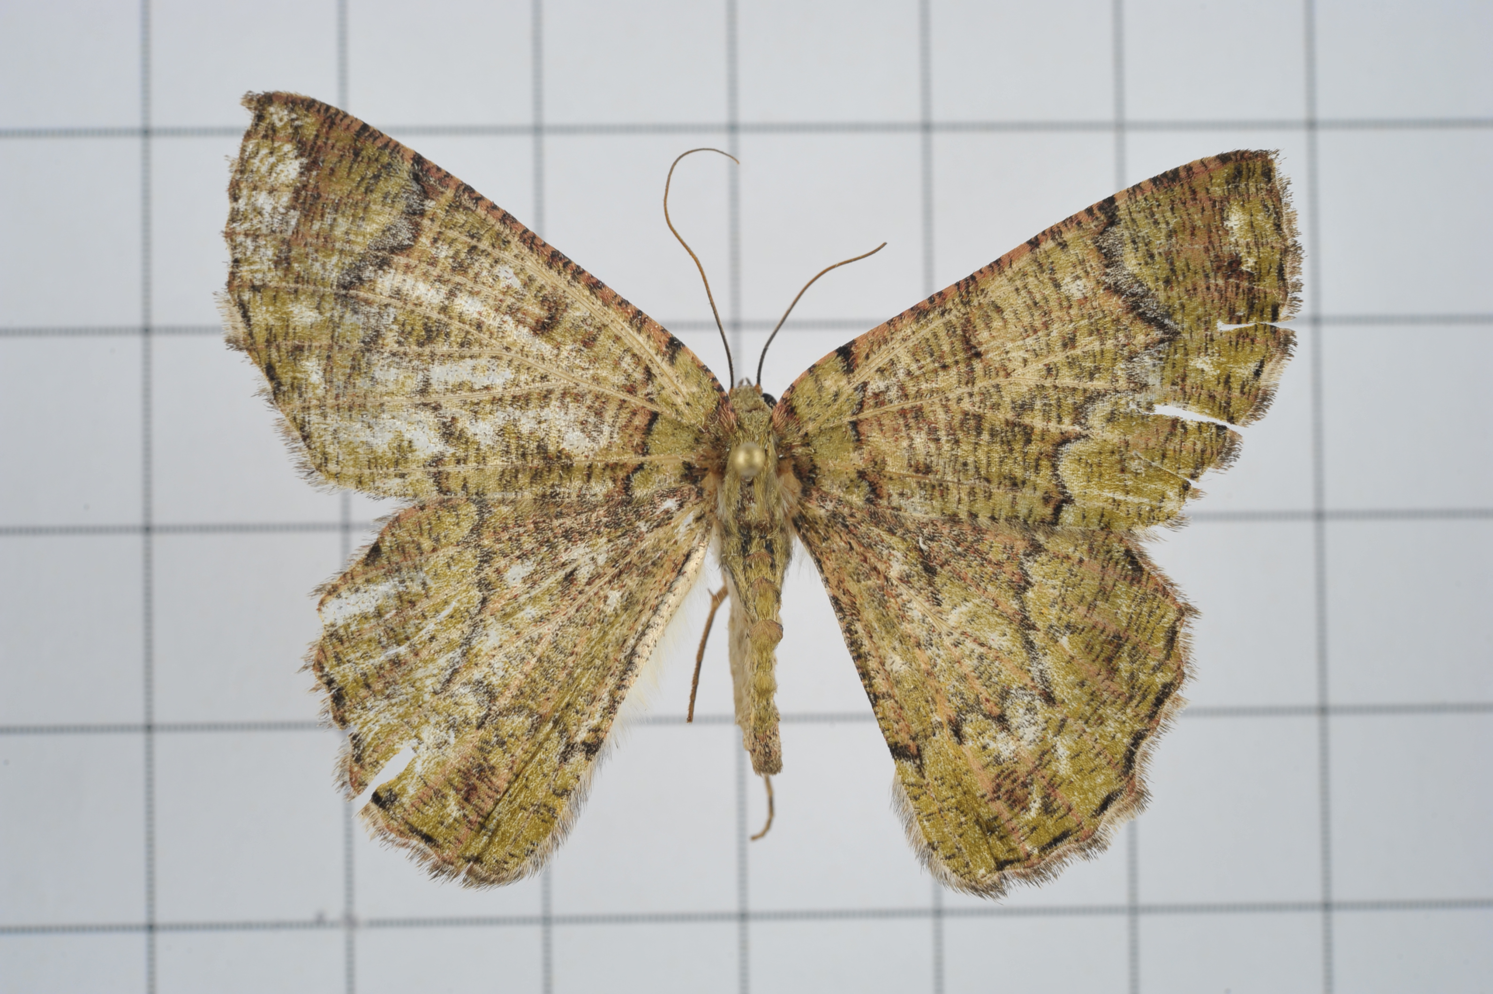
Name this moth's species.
Lophophelma taiwana
